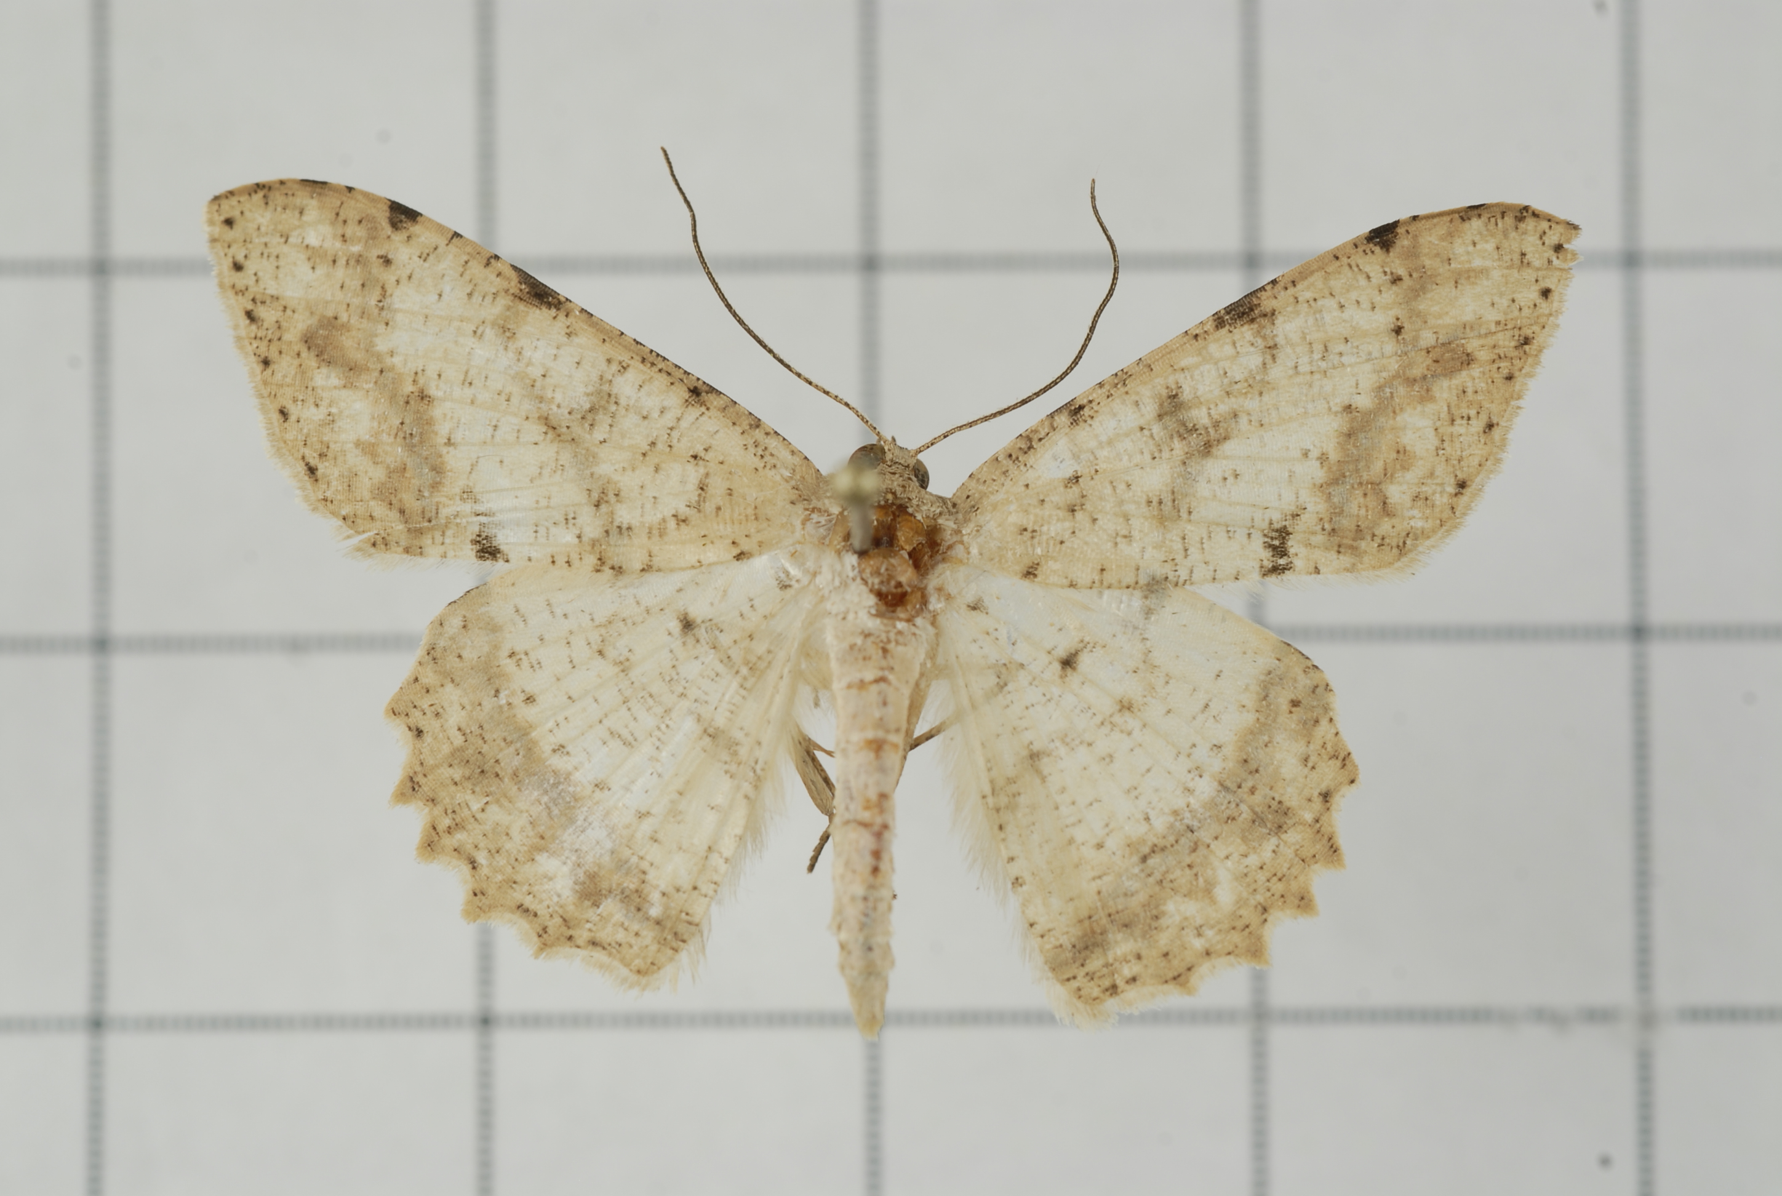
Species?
Luxiaria emphatica
